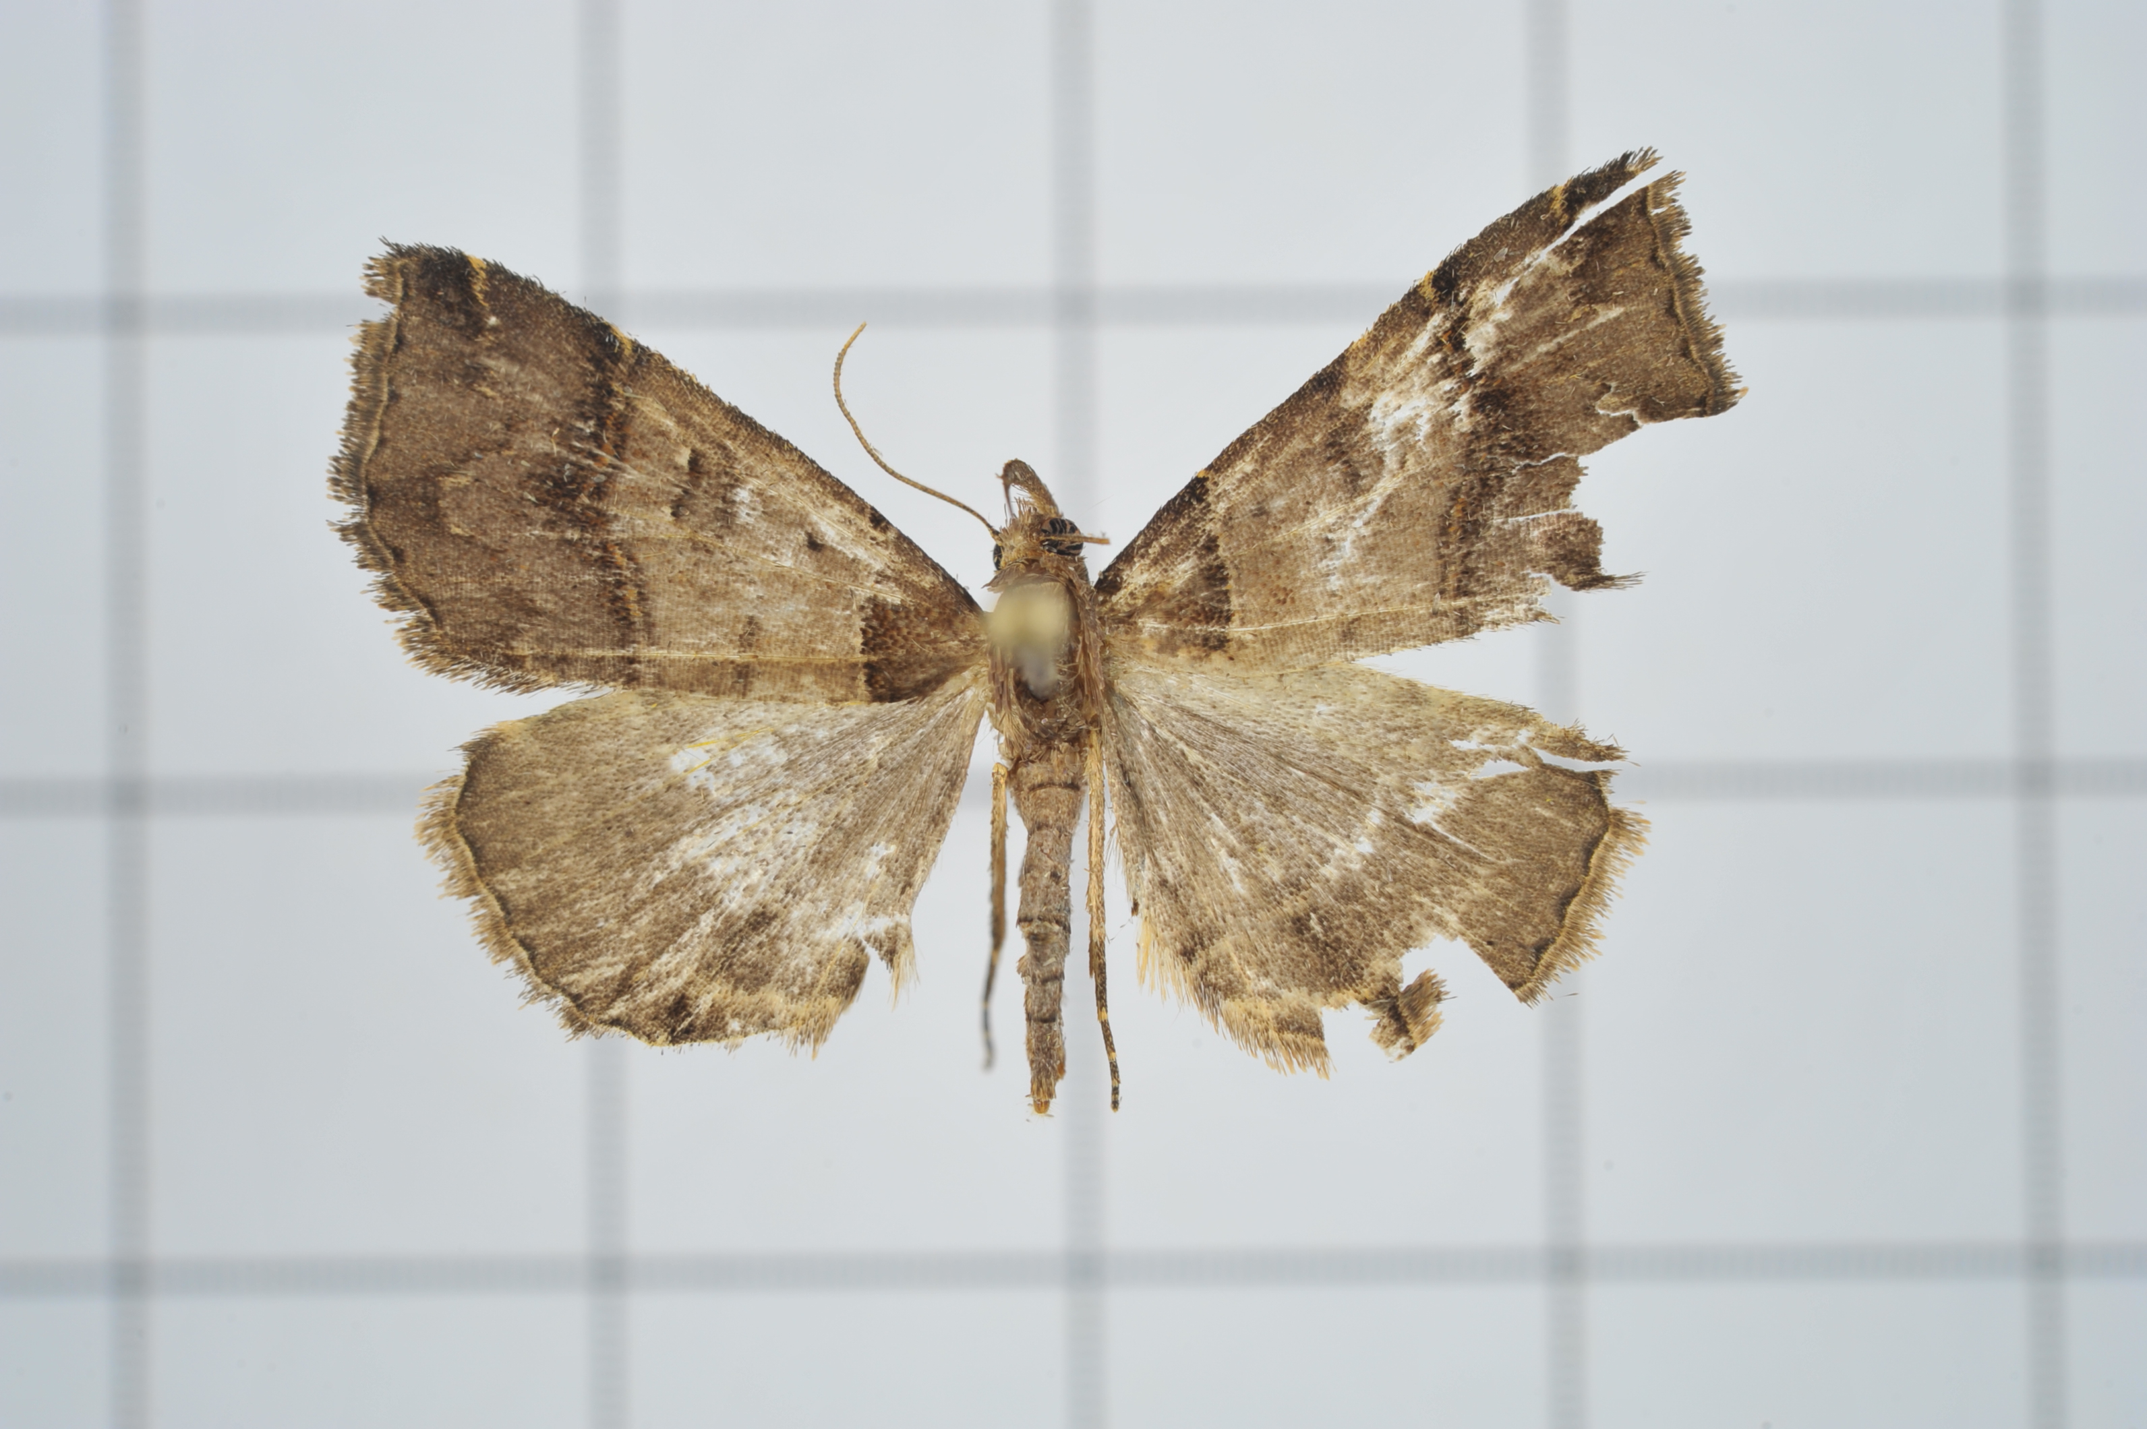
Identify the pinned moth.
Bertula kosemponica
